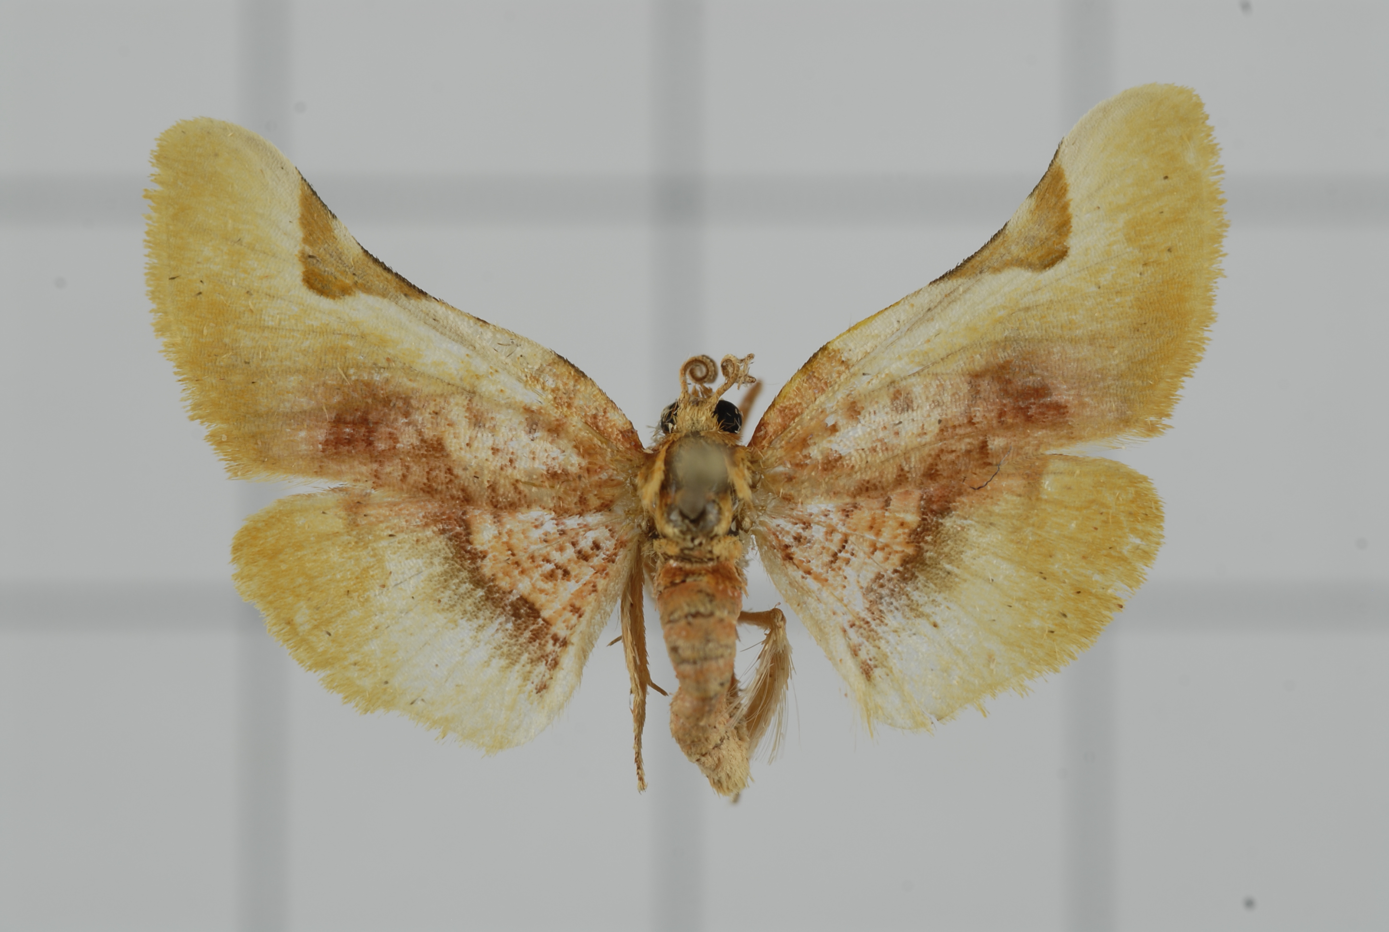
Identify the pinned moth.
Pyrinioides sinuosus
